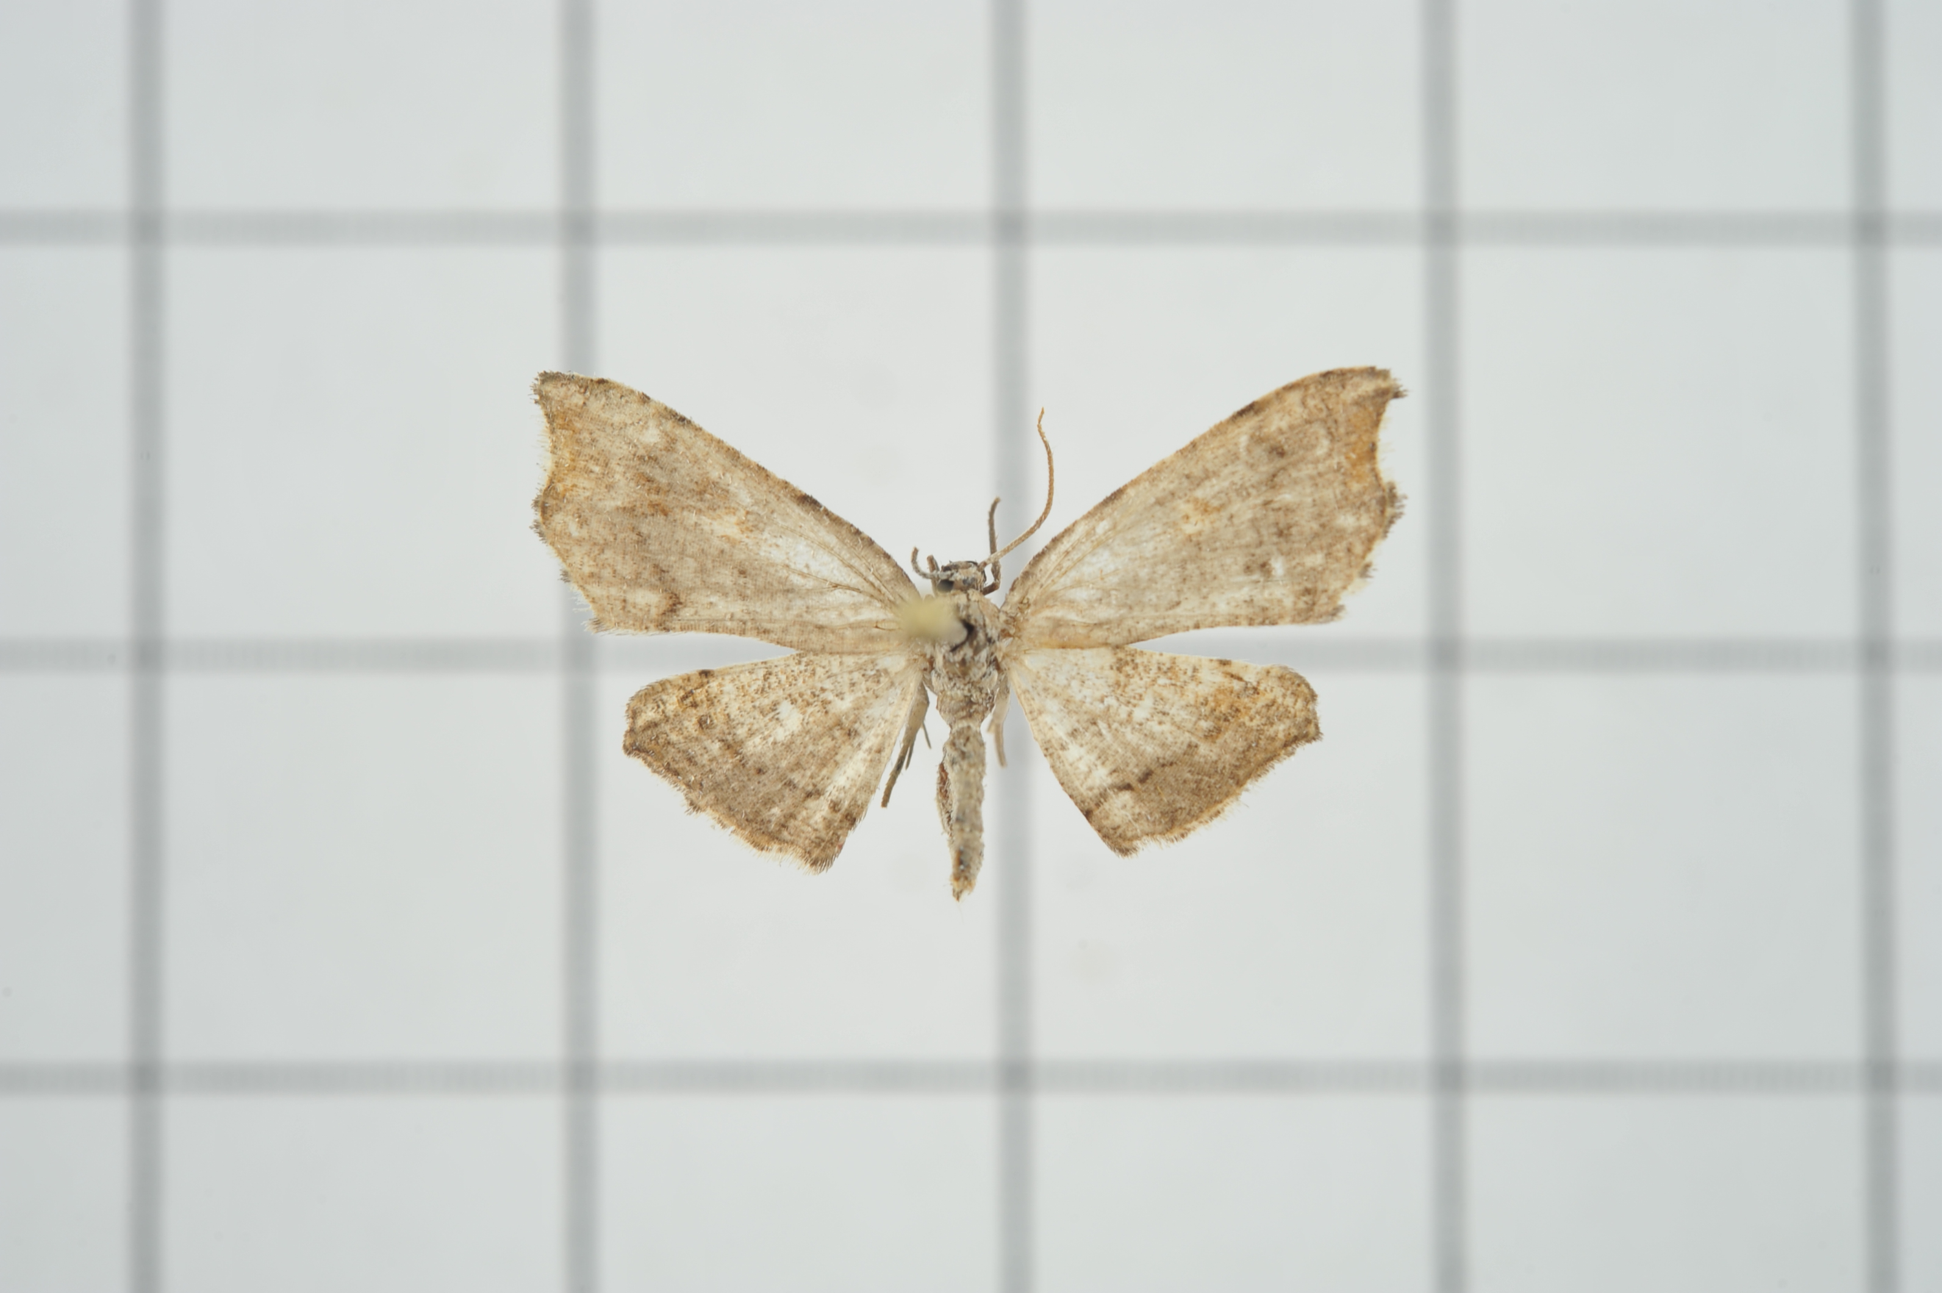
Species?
Chundana emarginata
